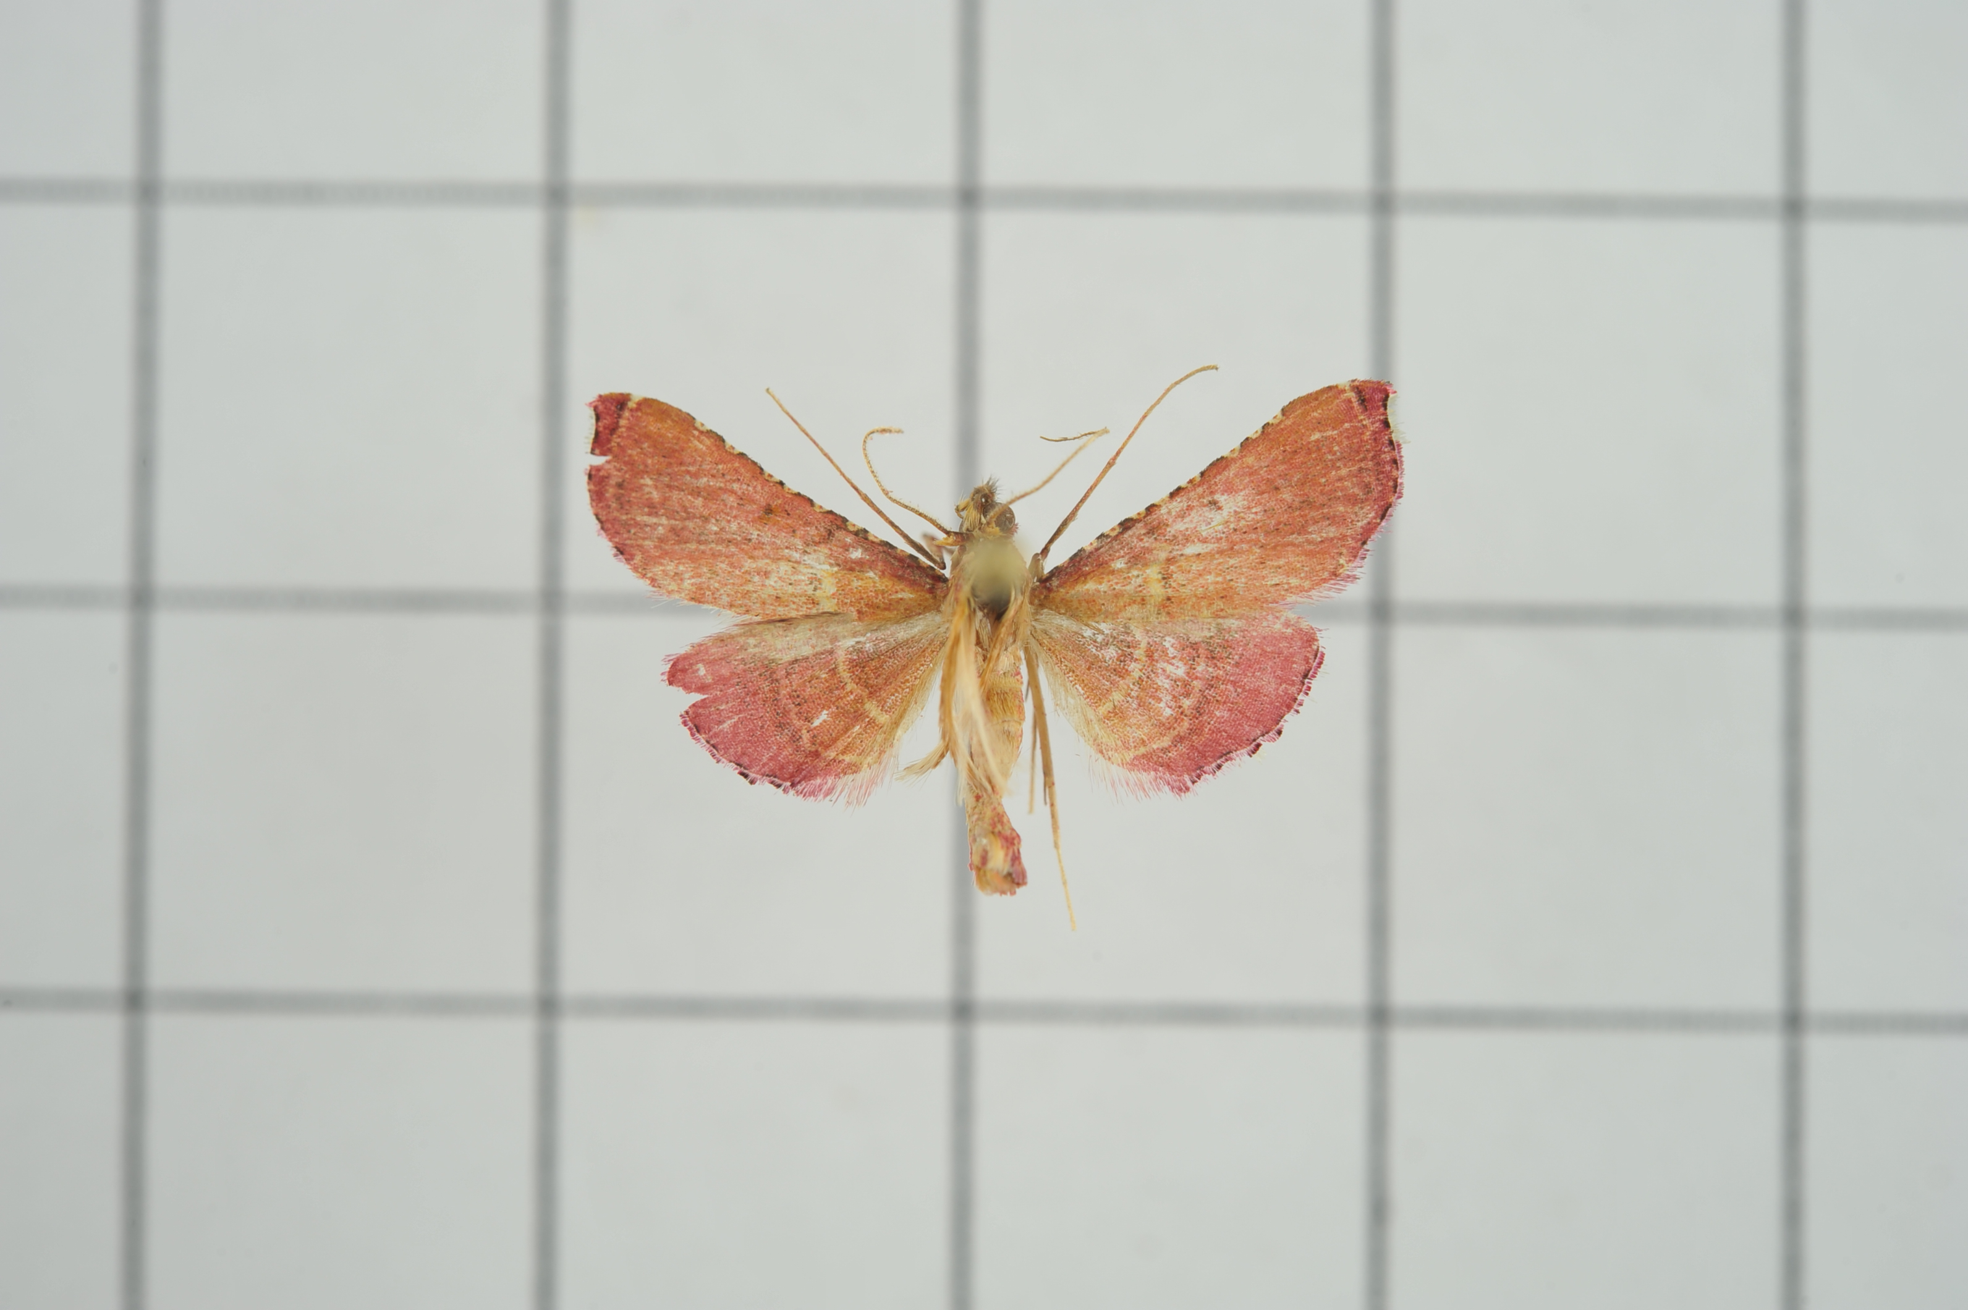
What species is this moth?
Endotricha minialis
